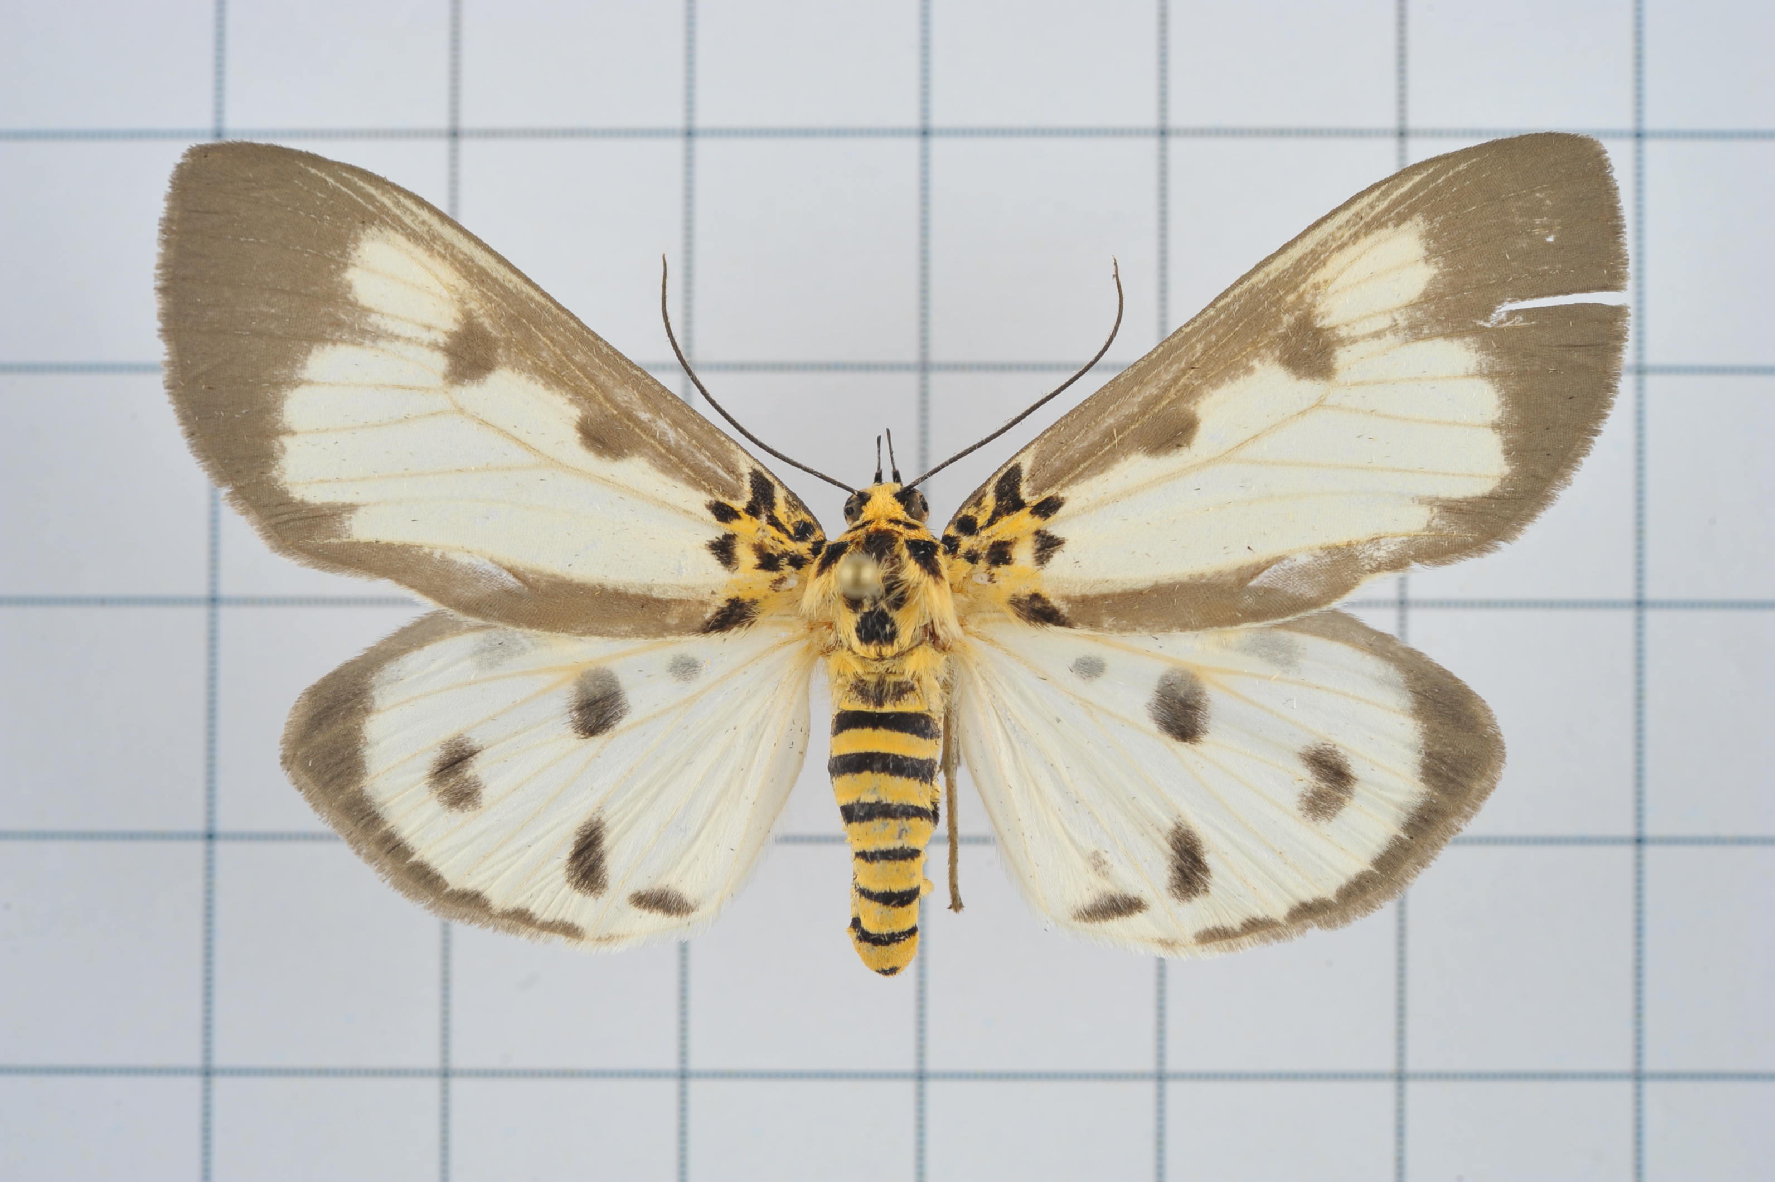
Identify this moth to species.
Asota plana lacteata
